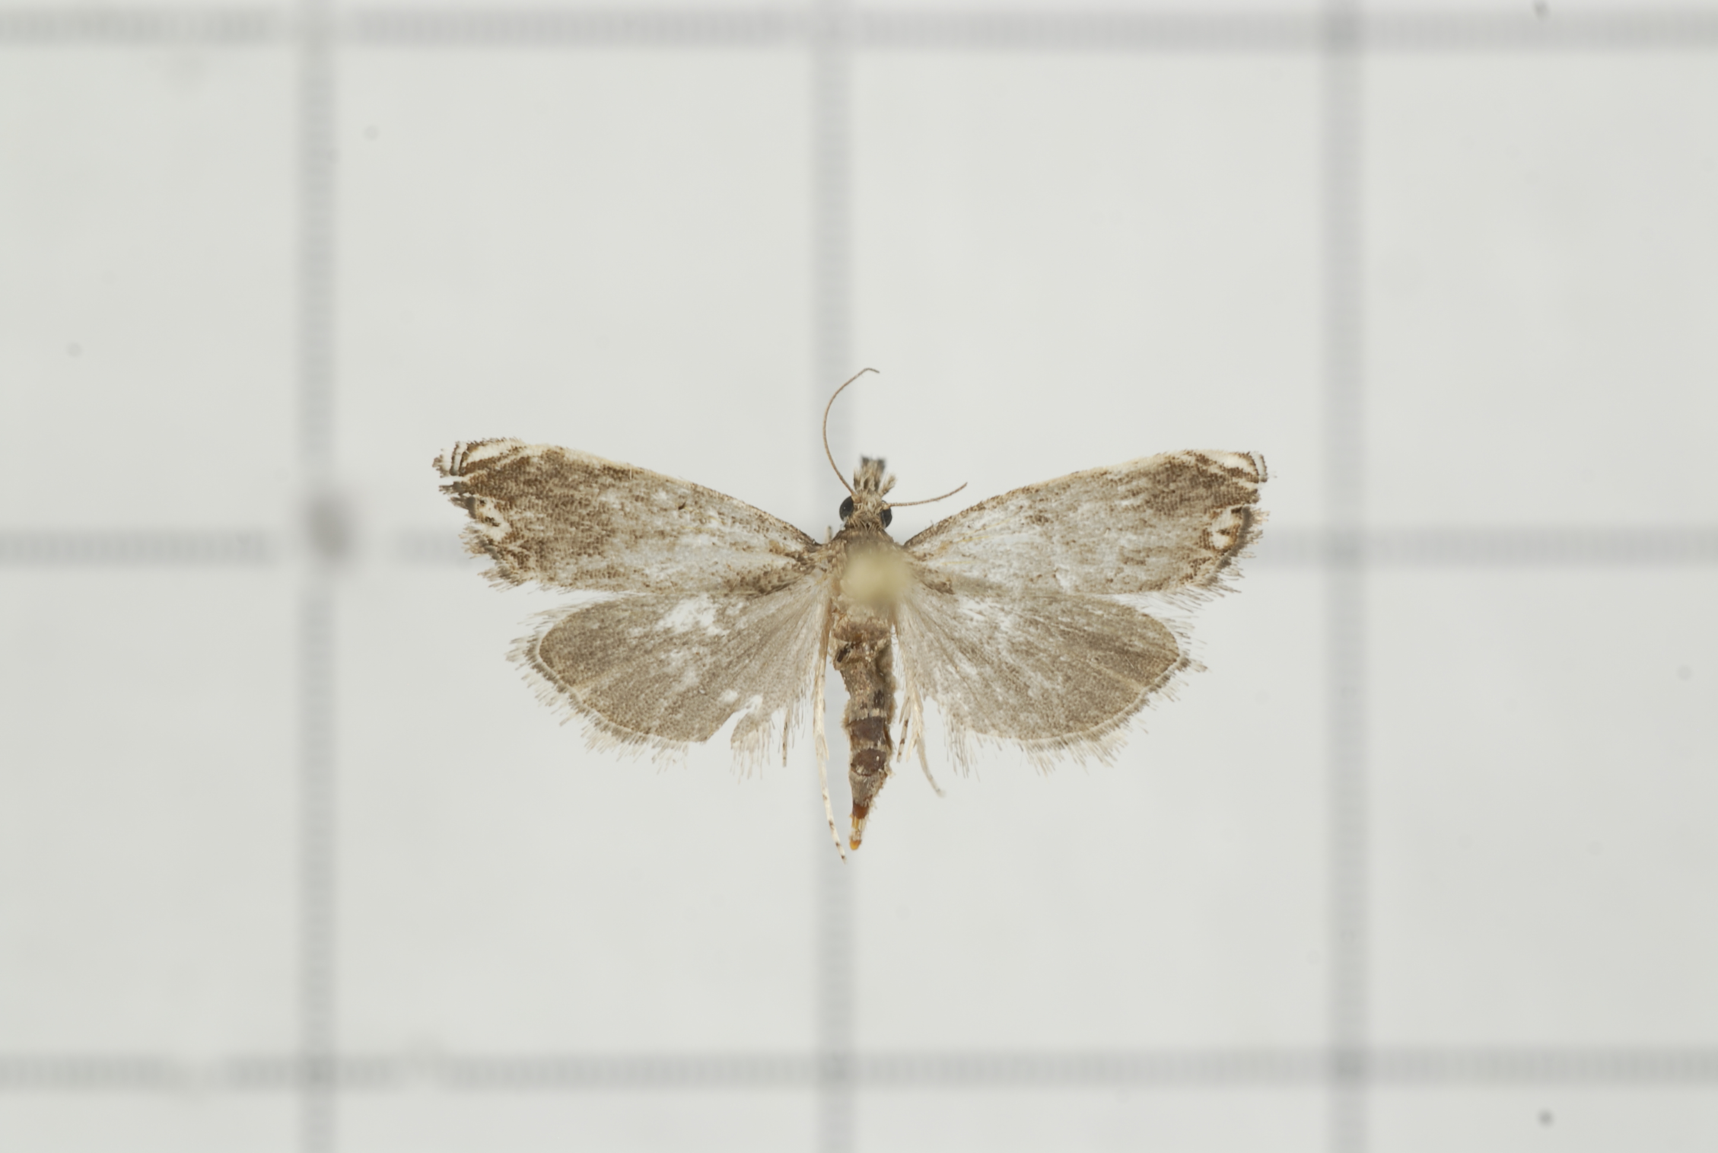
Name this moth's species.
Mesolia bipunctella
